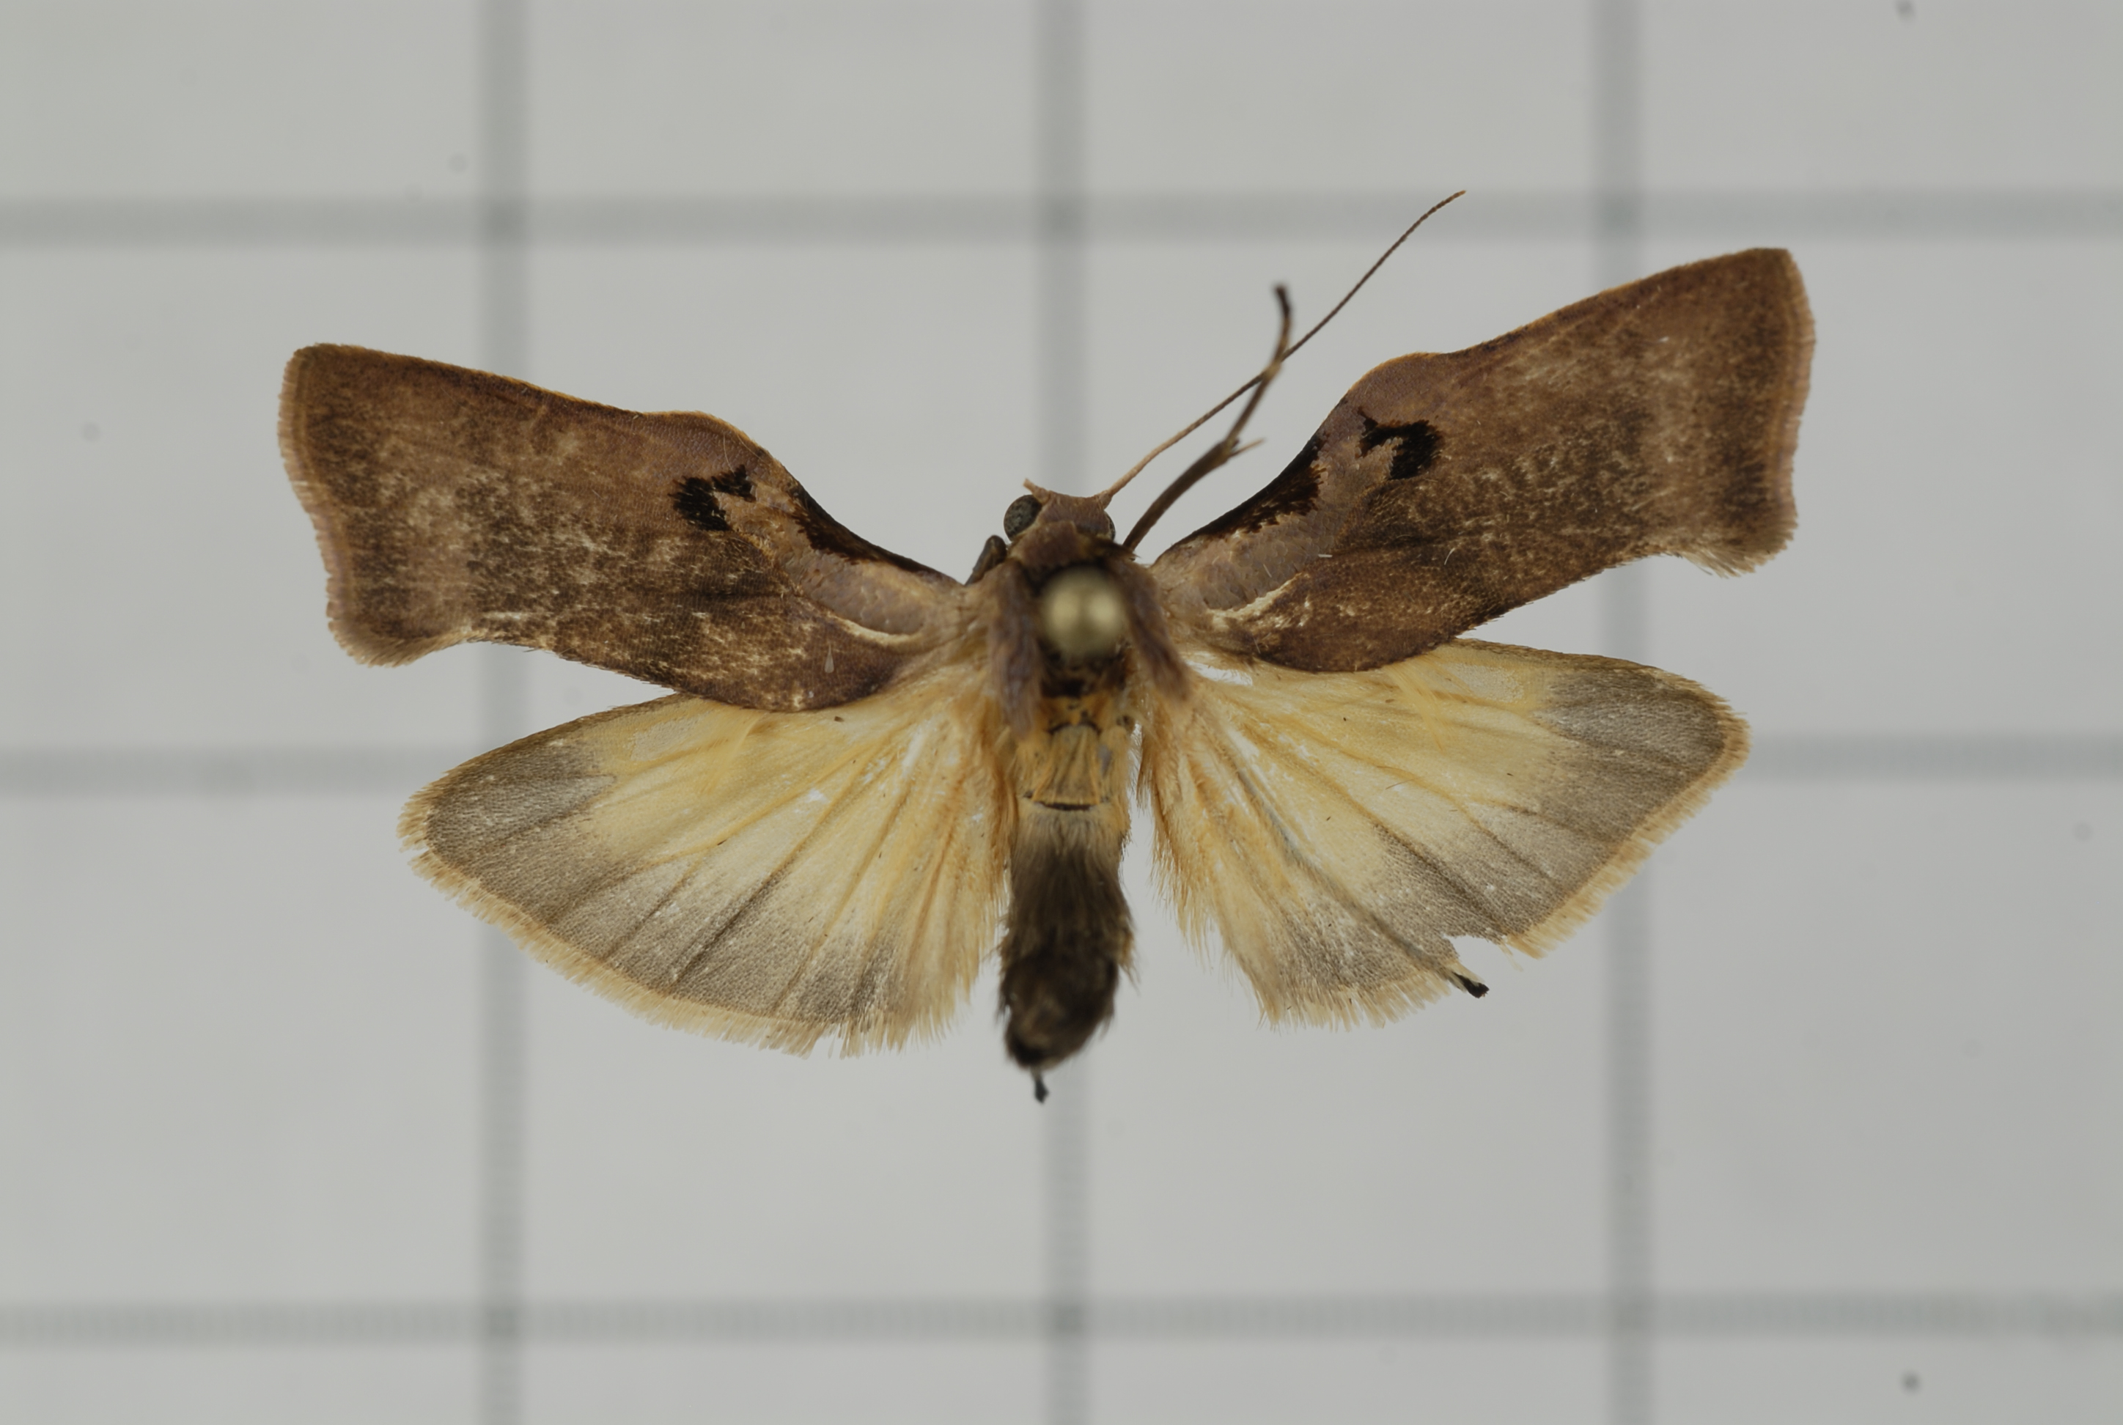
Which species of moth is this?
Teulisna tumida
